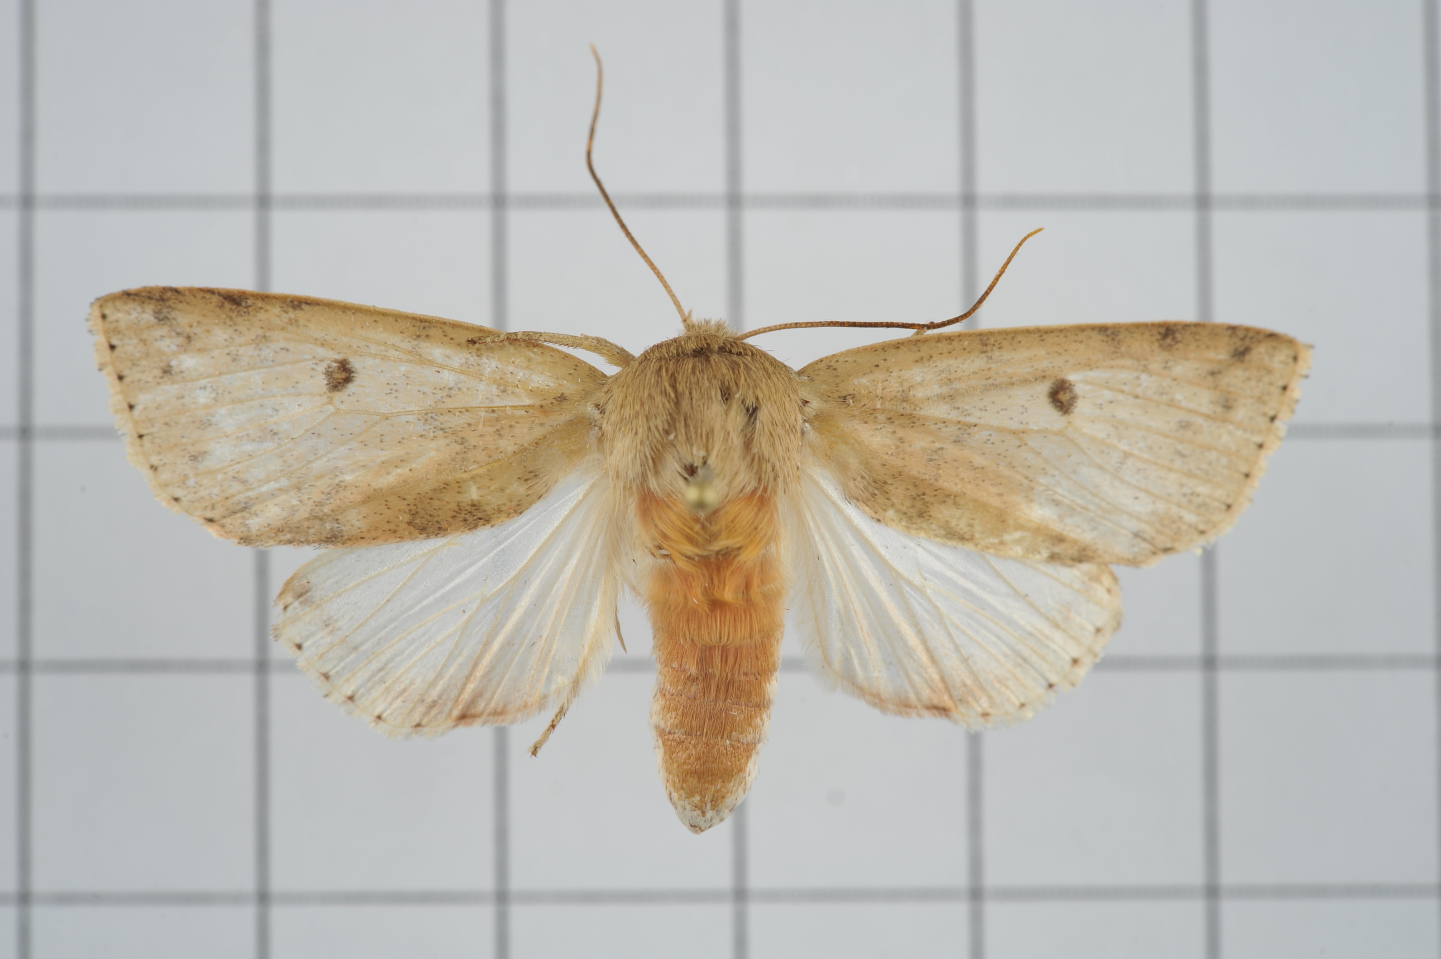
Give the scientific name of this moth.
Tympanistes rubidorsalis
